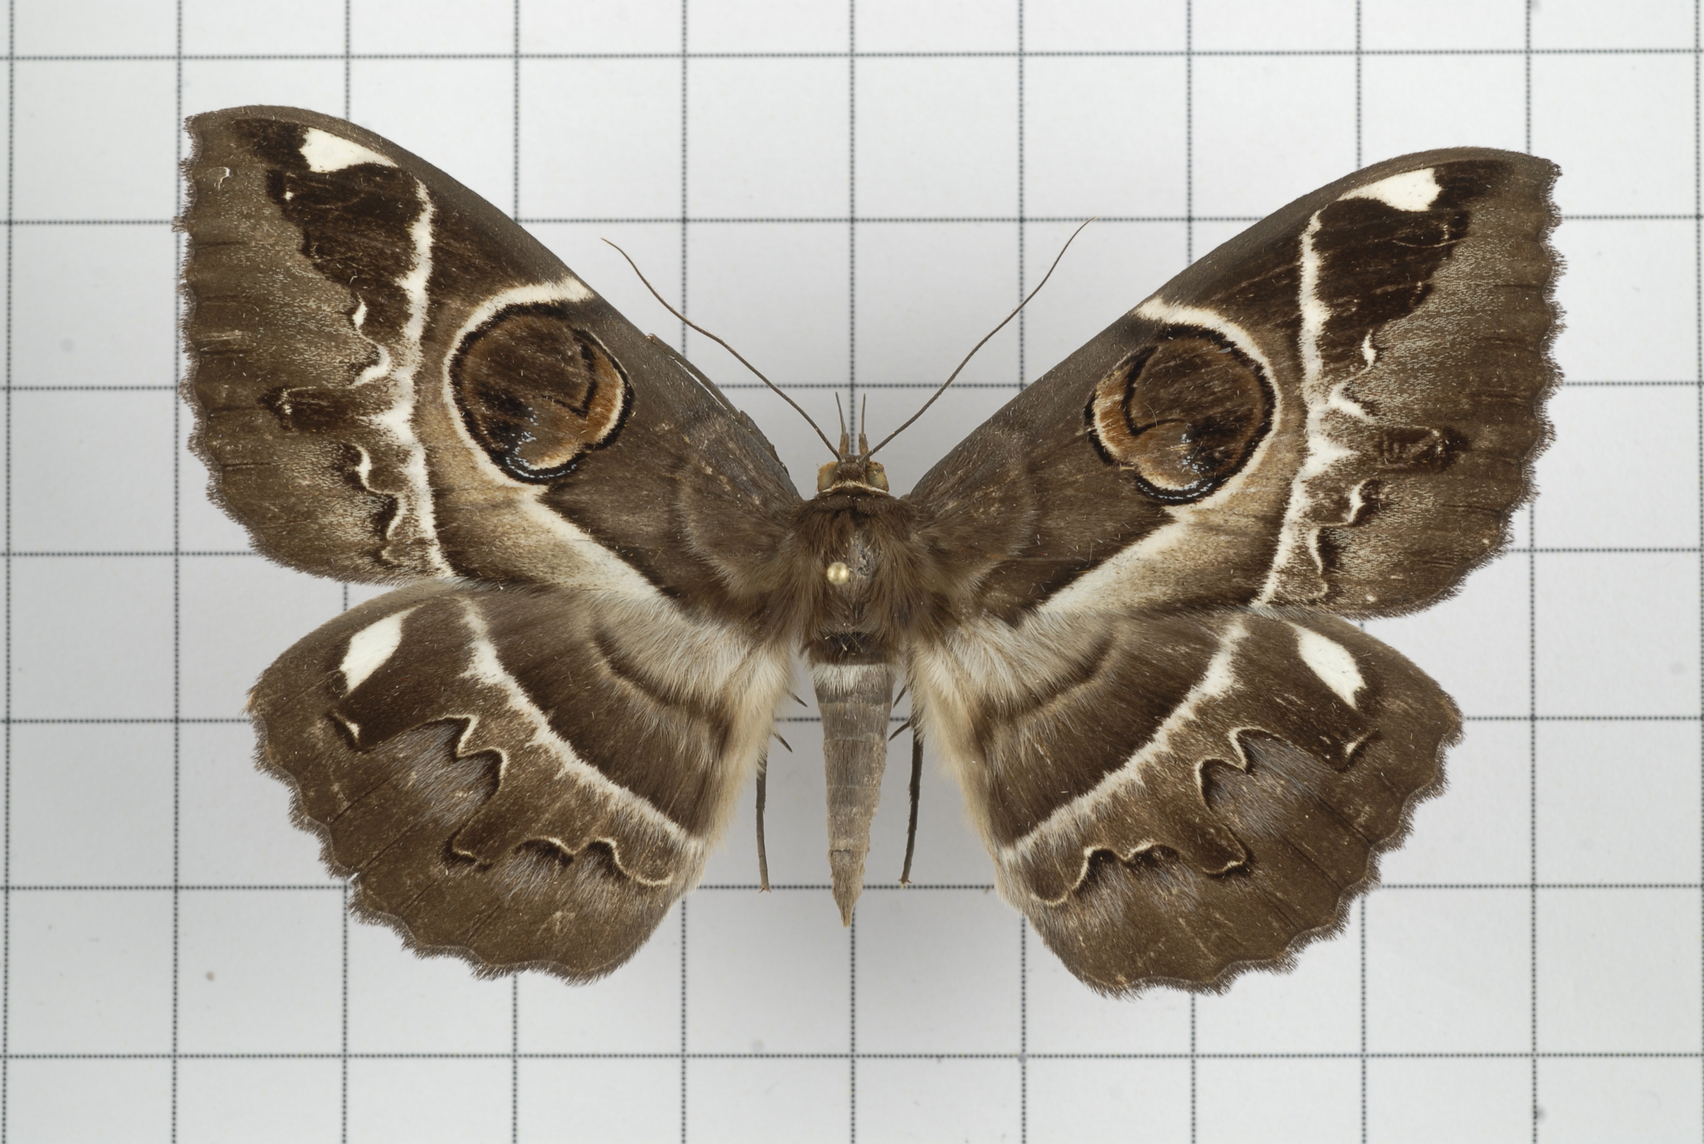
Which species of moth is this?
Erebus ephesperis
